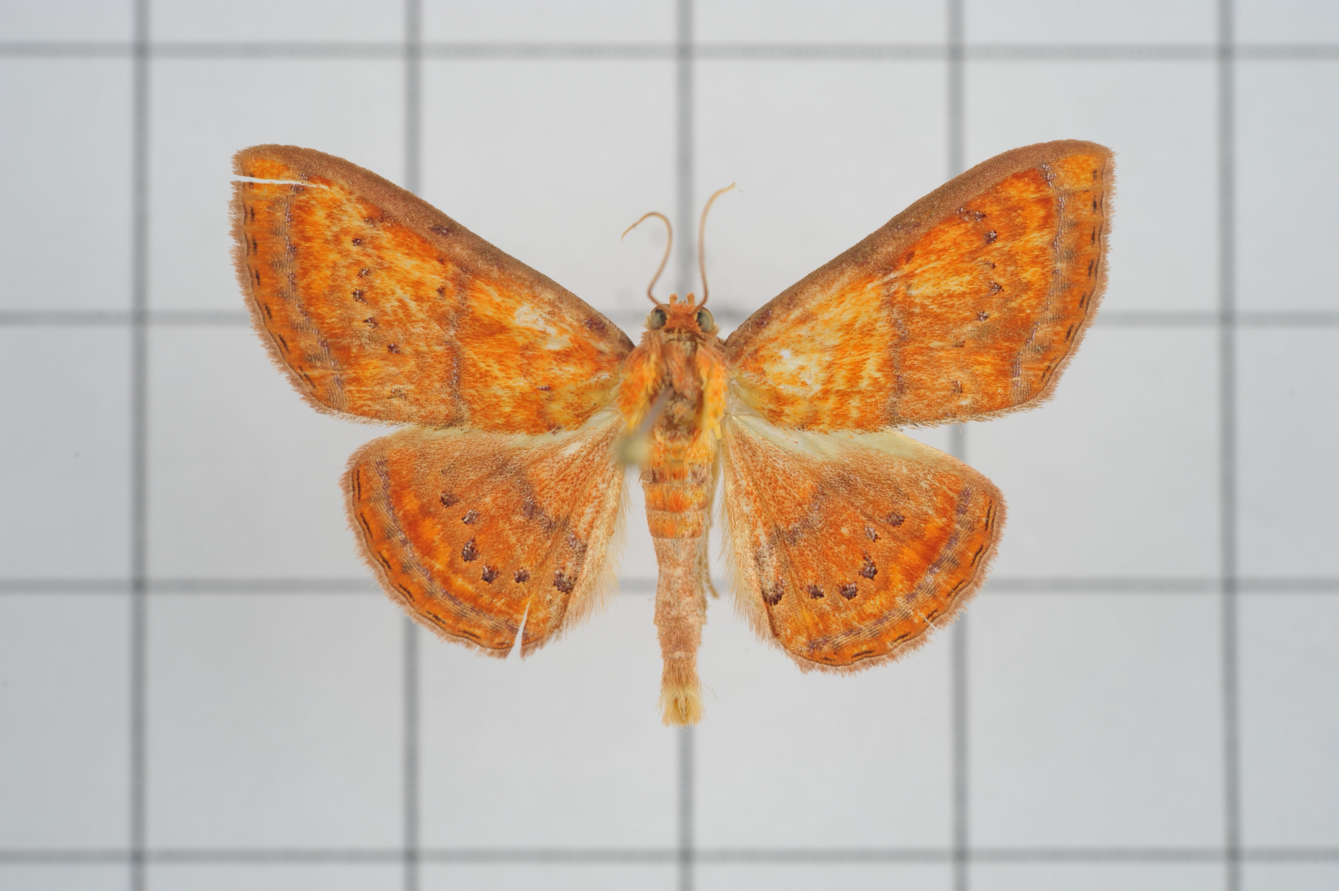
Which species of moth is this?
Homodes vivida
